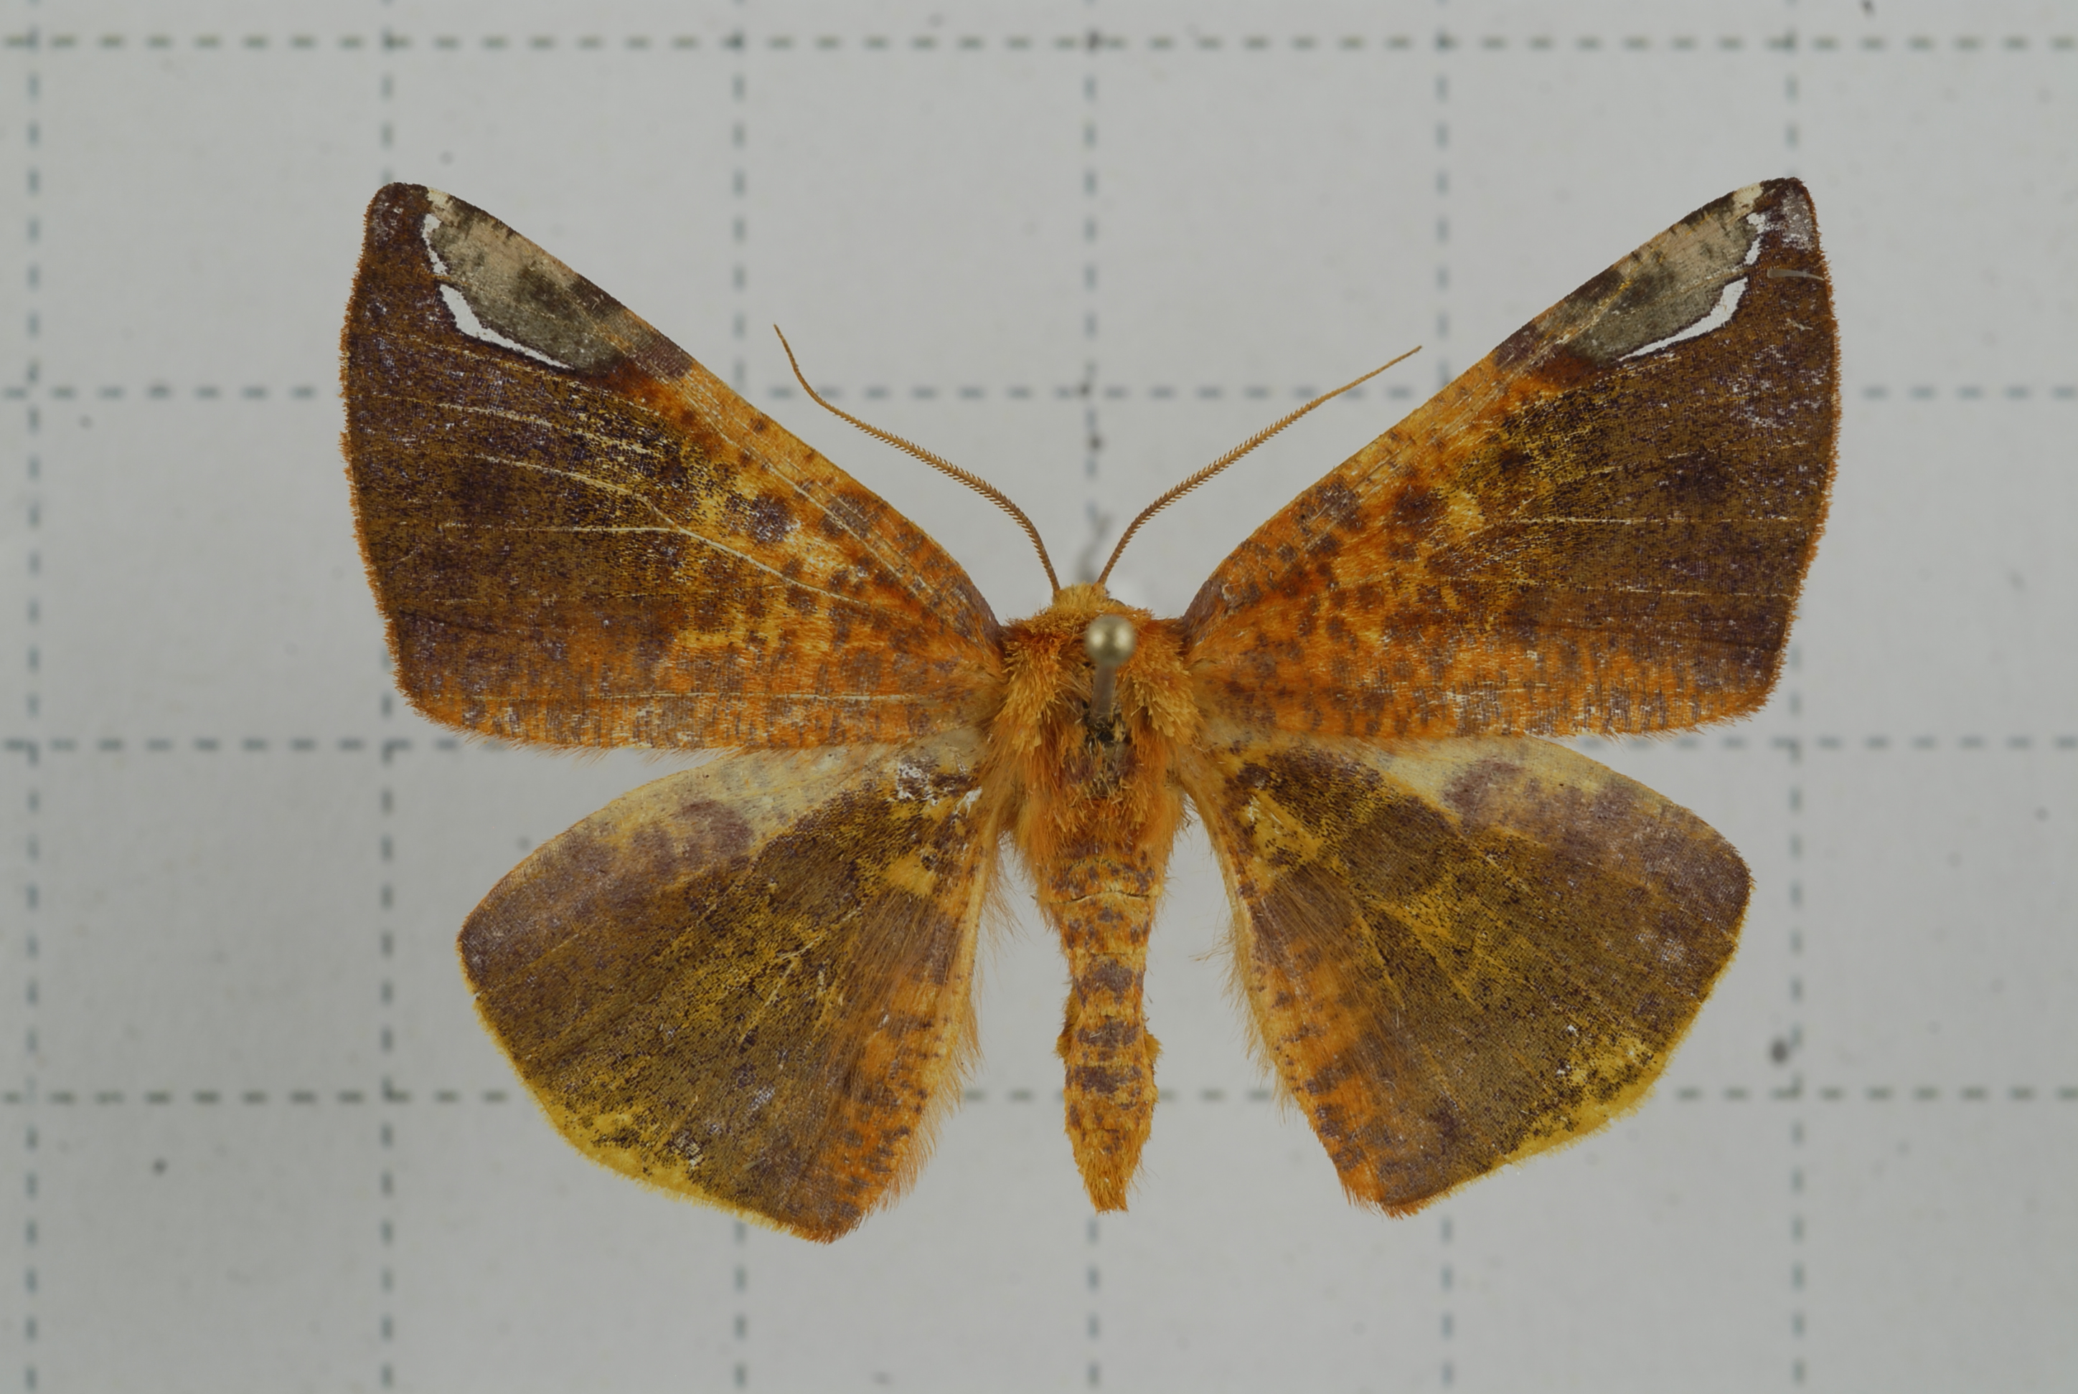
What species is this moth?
Pseudomiza leucogonia
